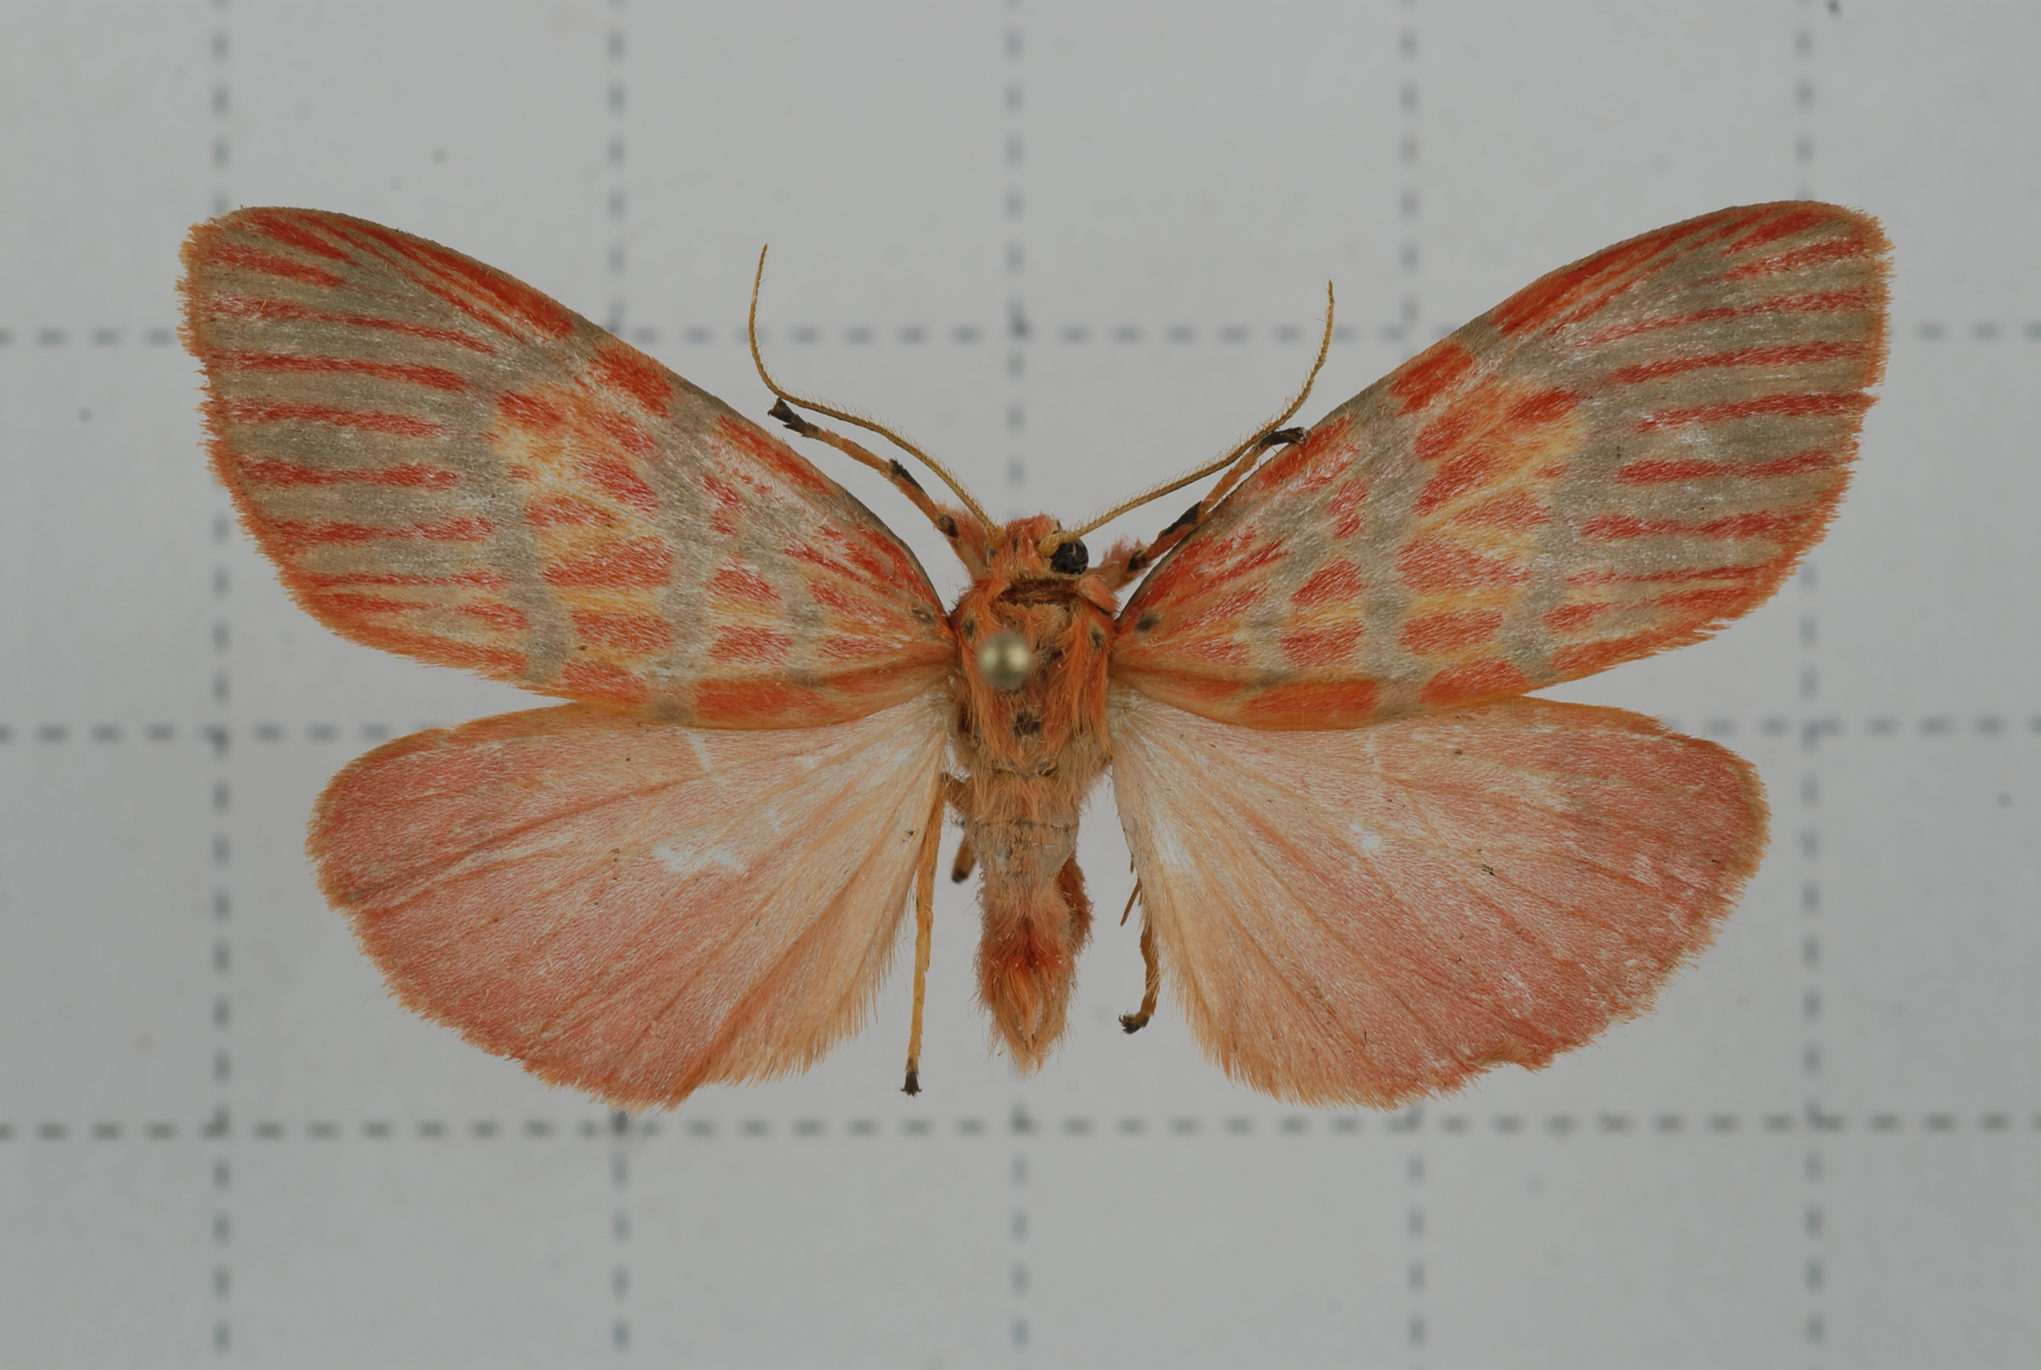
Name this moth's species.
Barsine witti
